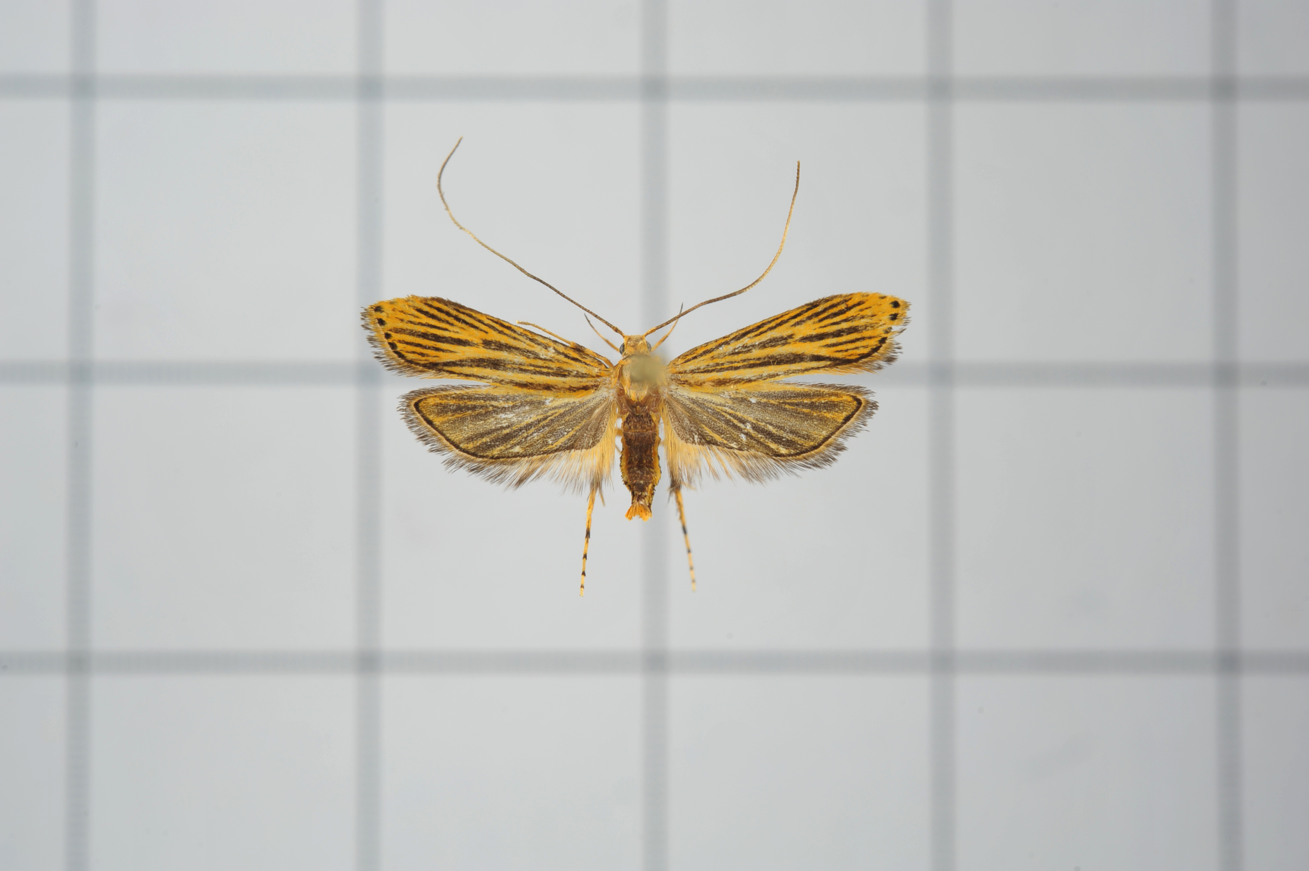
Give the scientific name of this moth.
Caveana senuri
